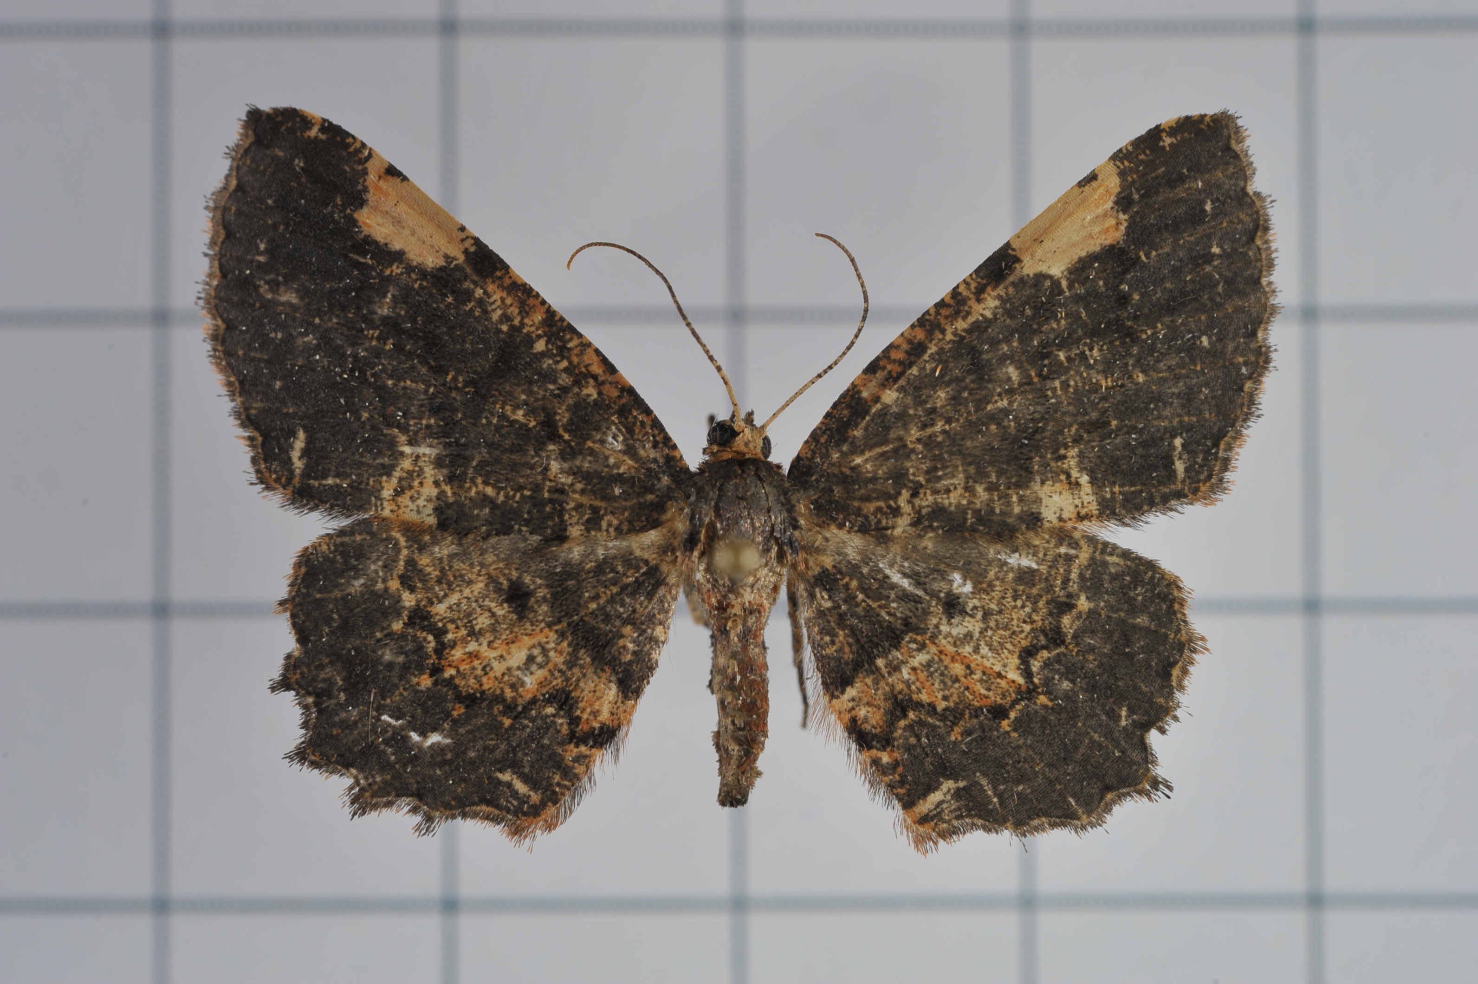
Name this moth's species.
Abaciscus costimacula
